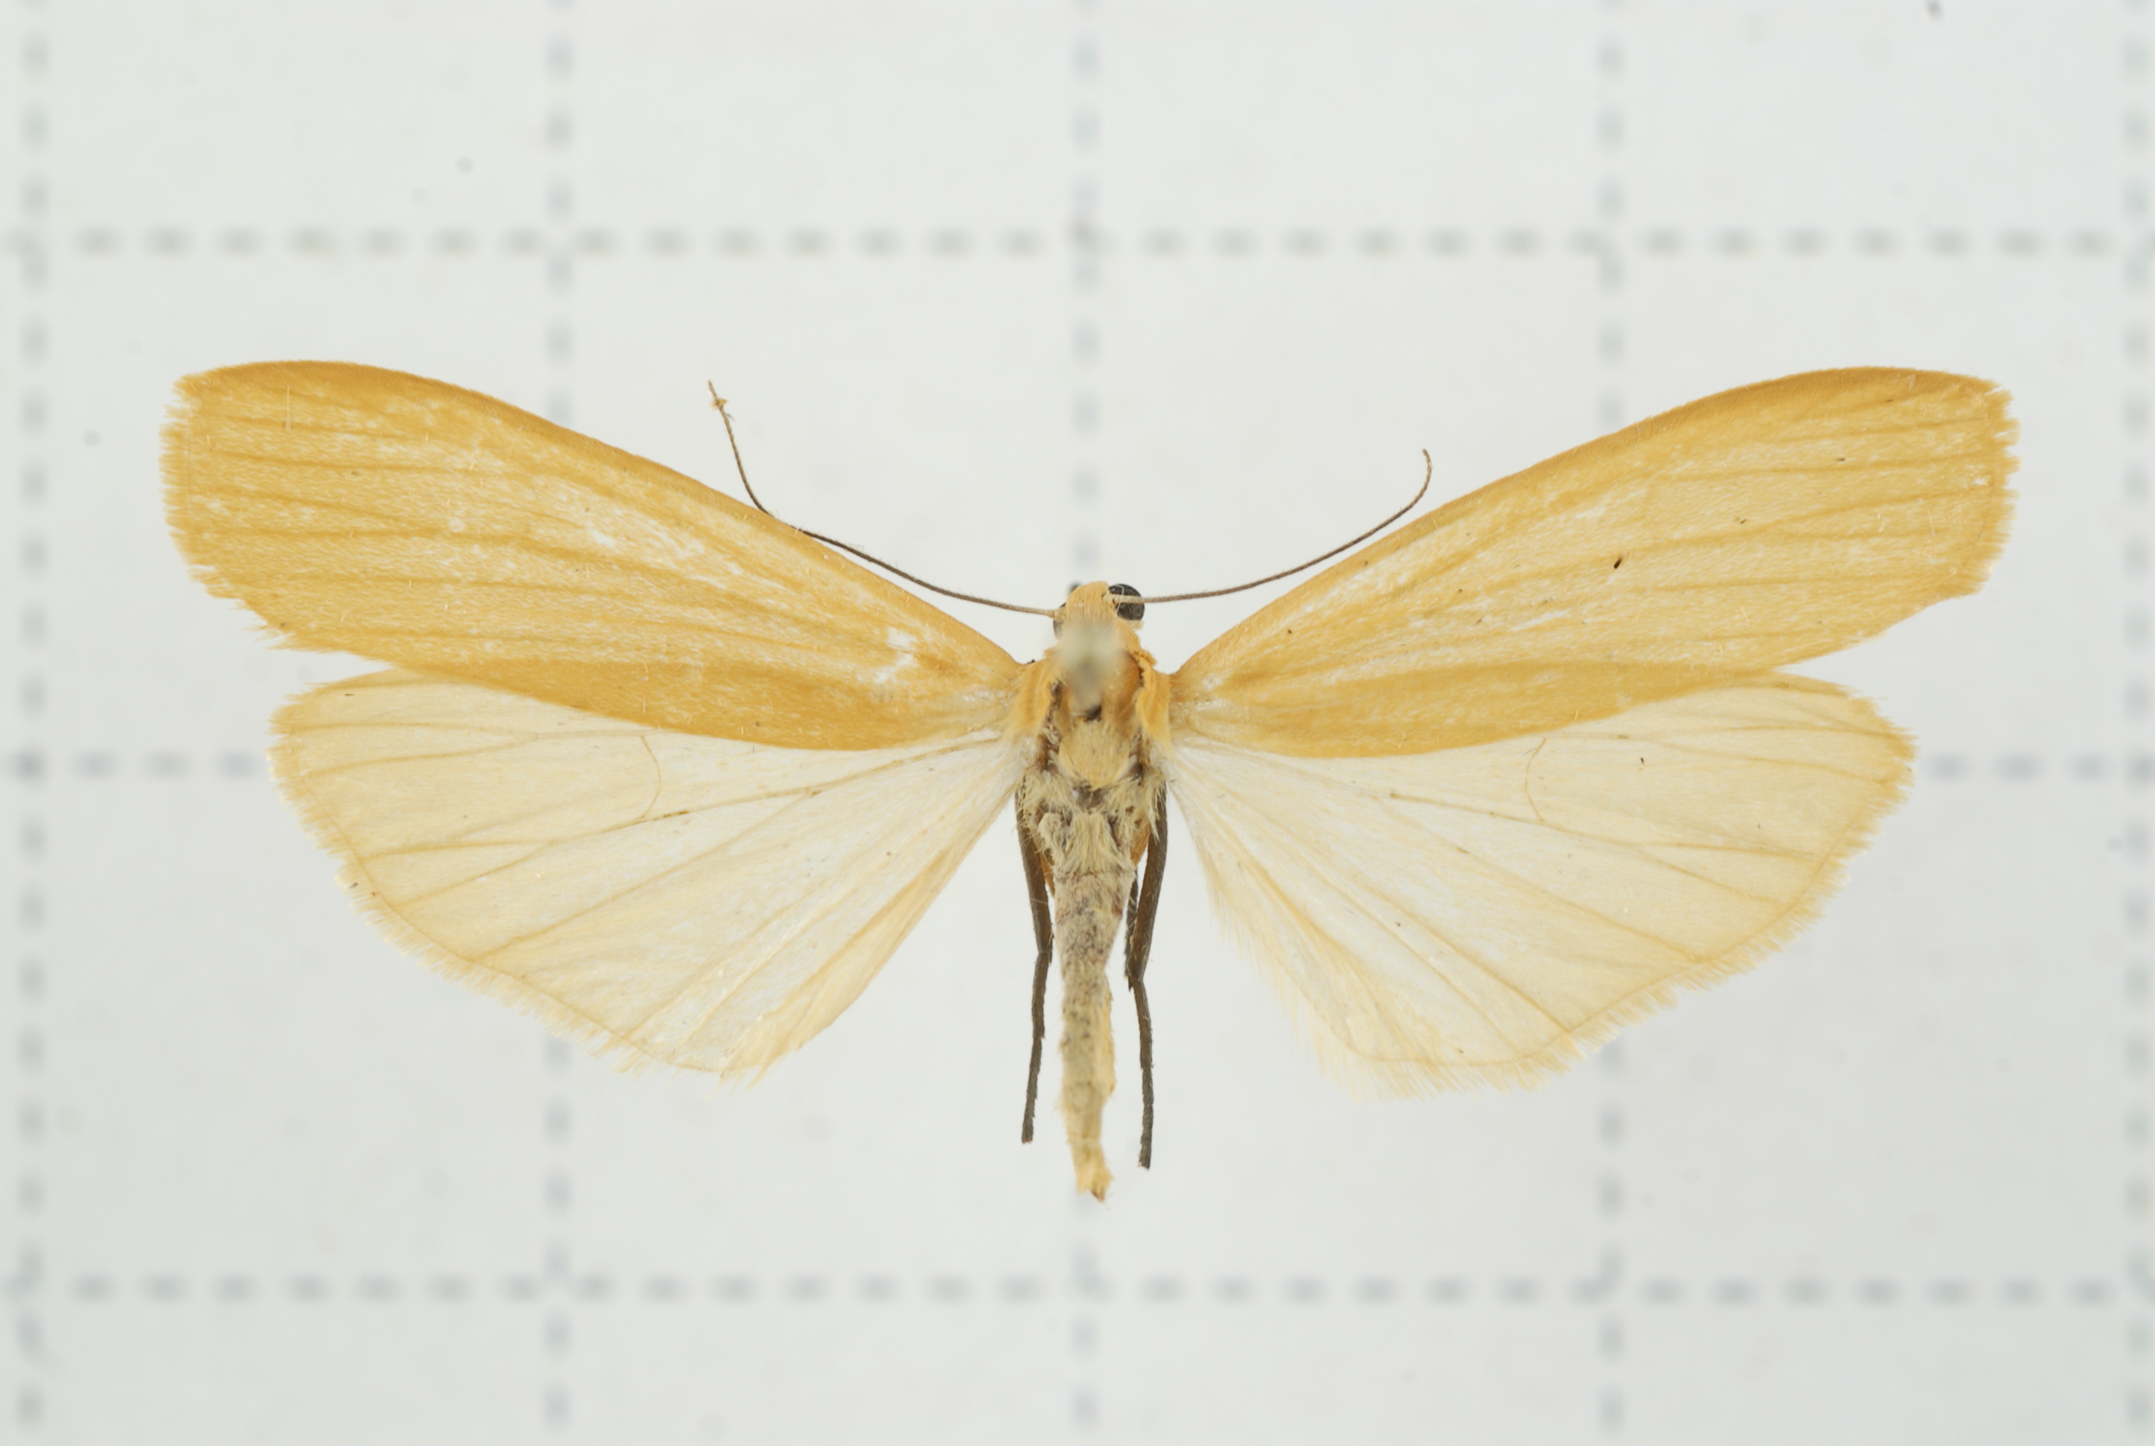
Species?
Katha magnata magnata
